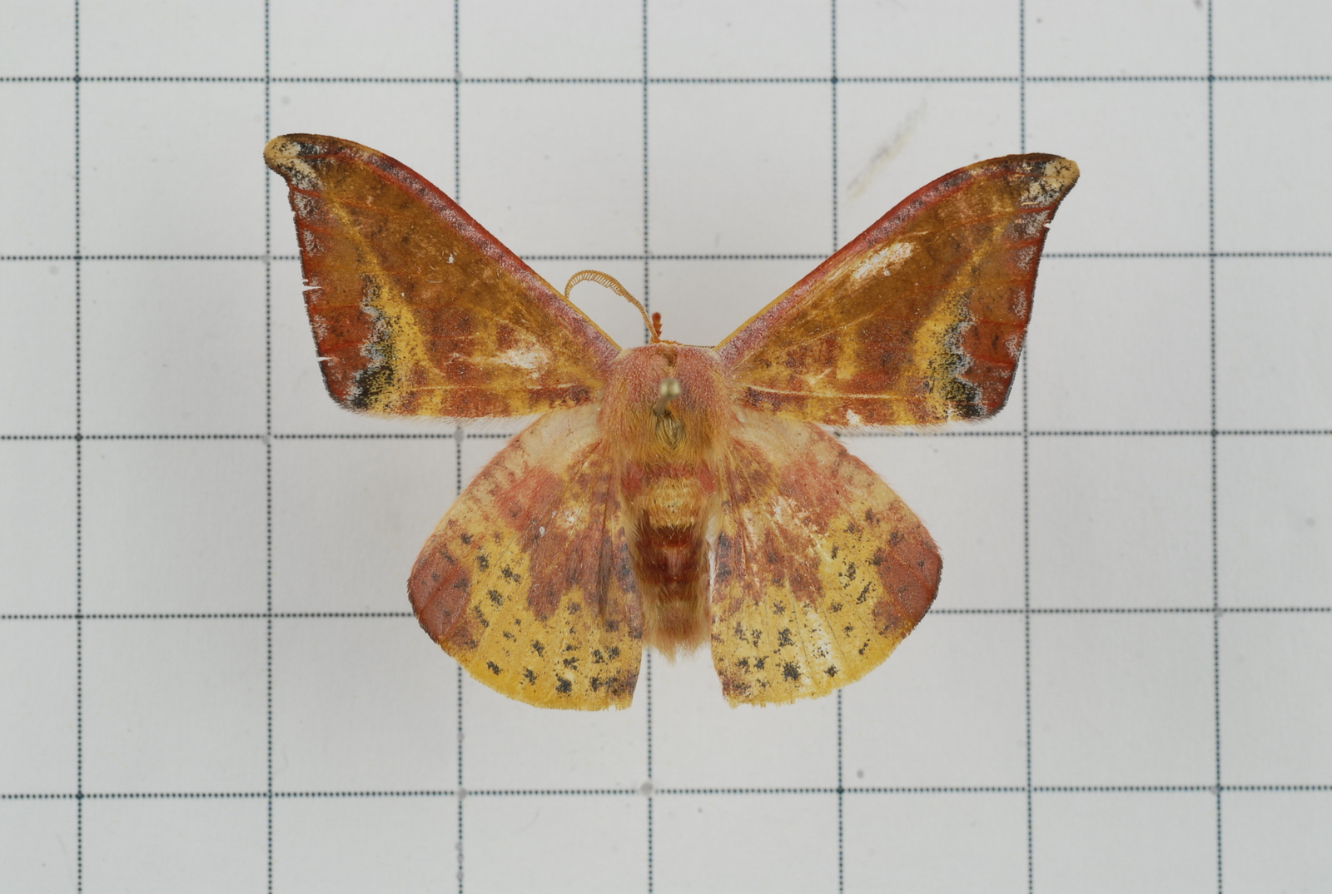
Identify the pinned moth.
Oreta fuscopurpurea
